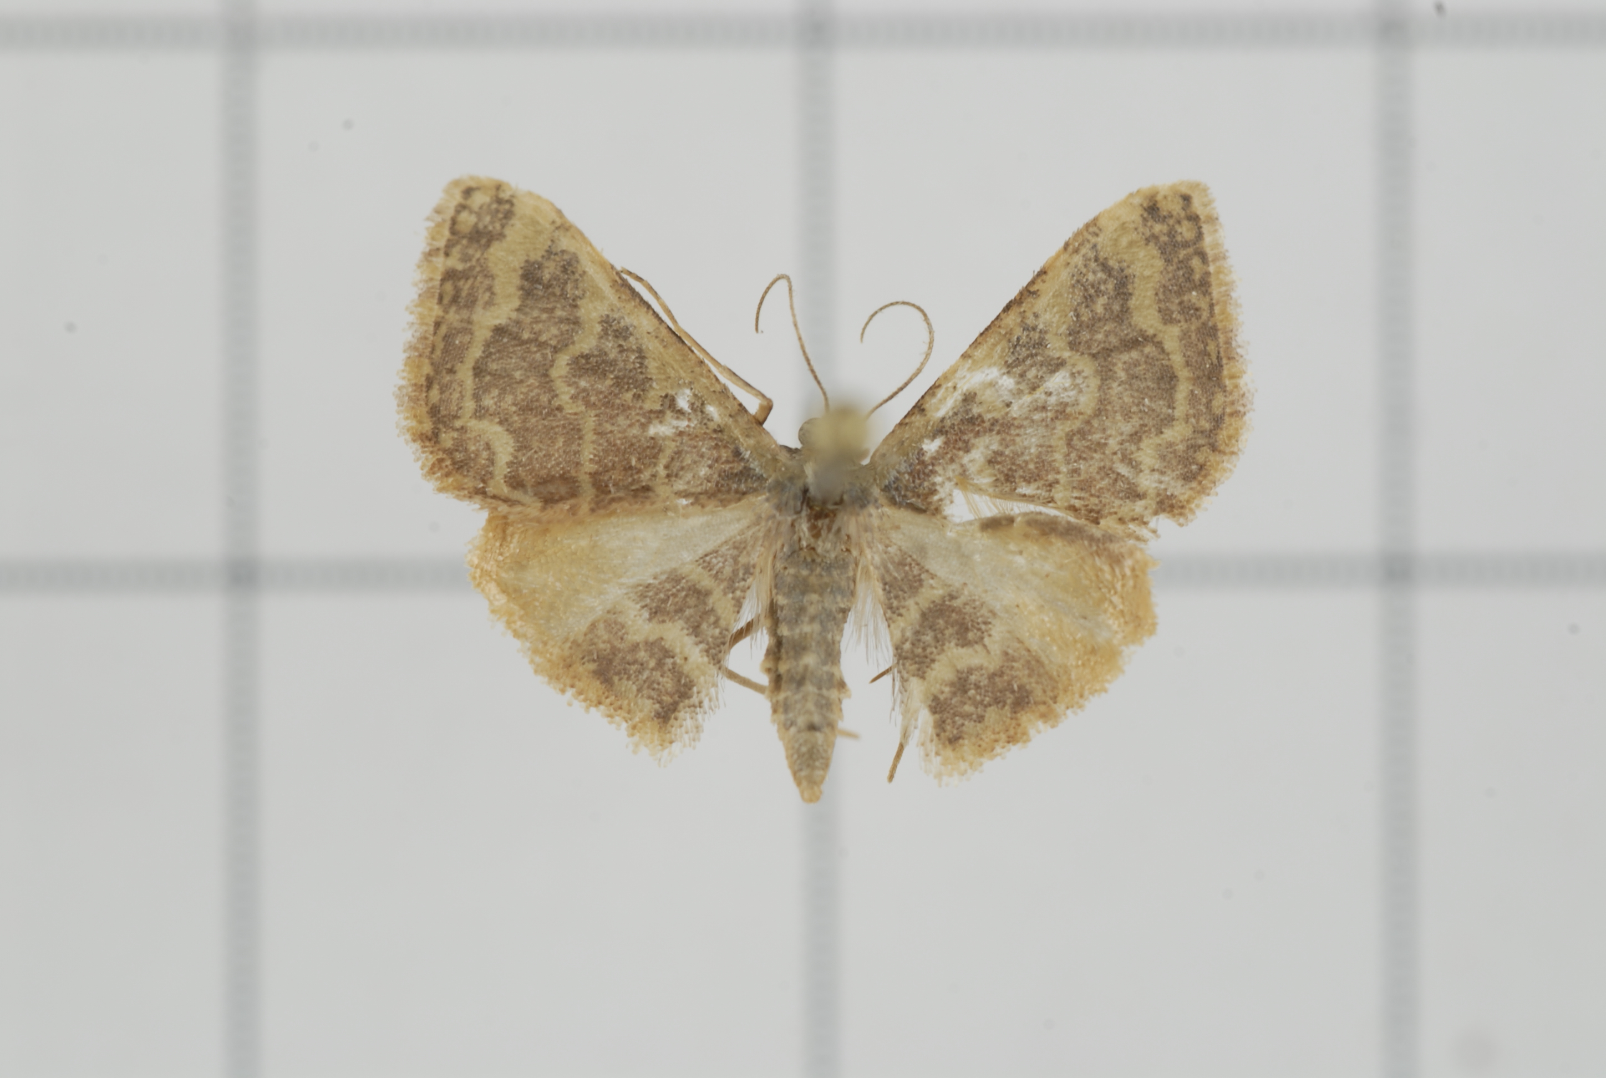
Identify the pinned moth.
Lophophleps purpurea
